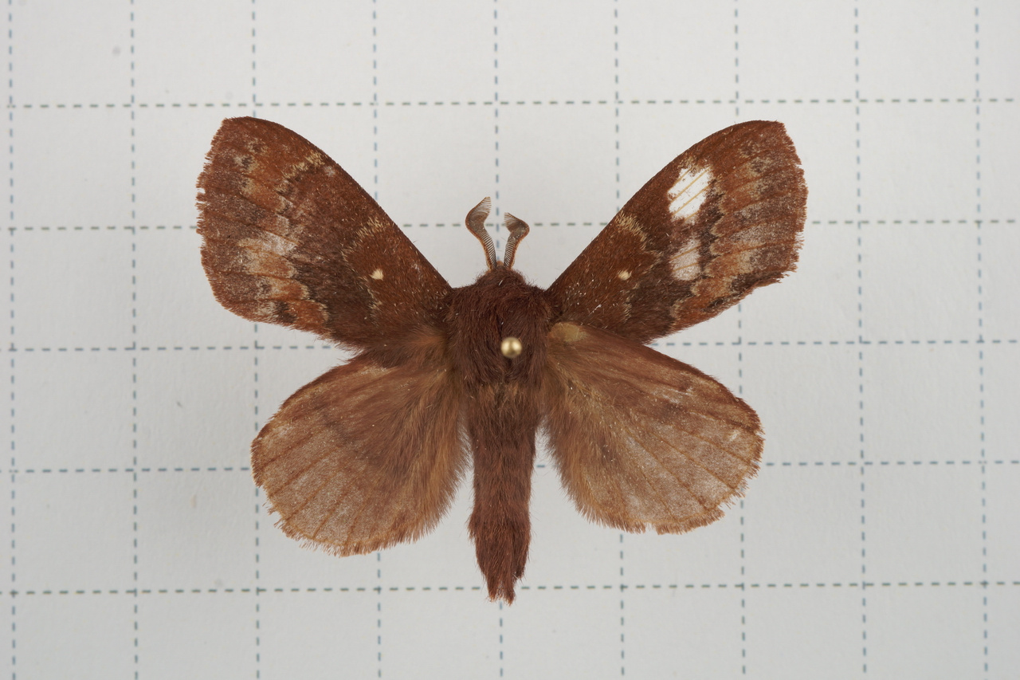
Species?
Dendrolimus arizana
